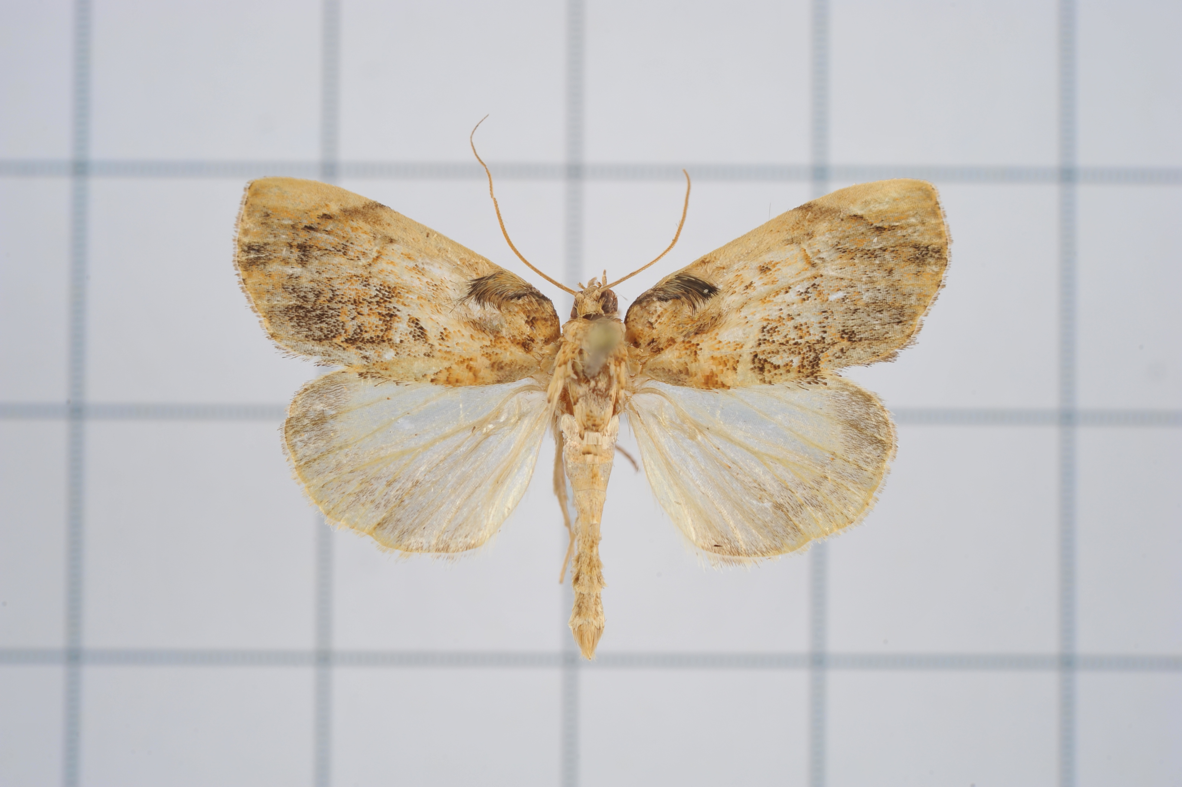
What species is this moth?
Crocidolomia subhirsutalis
